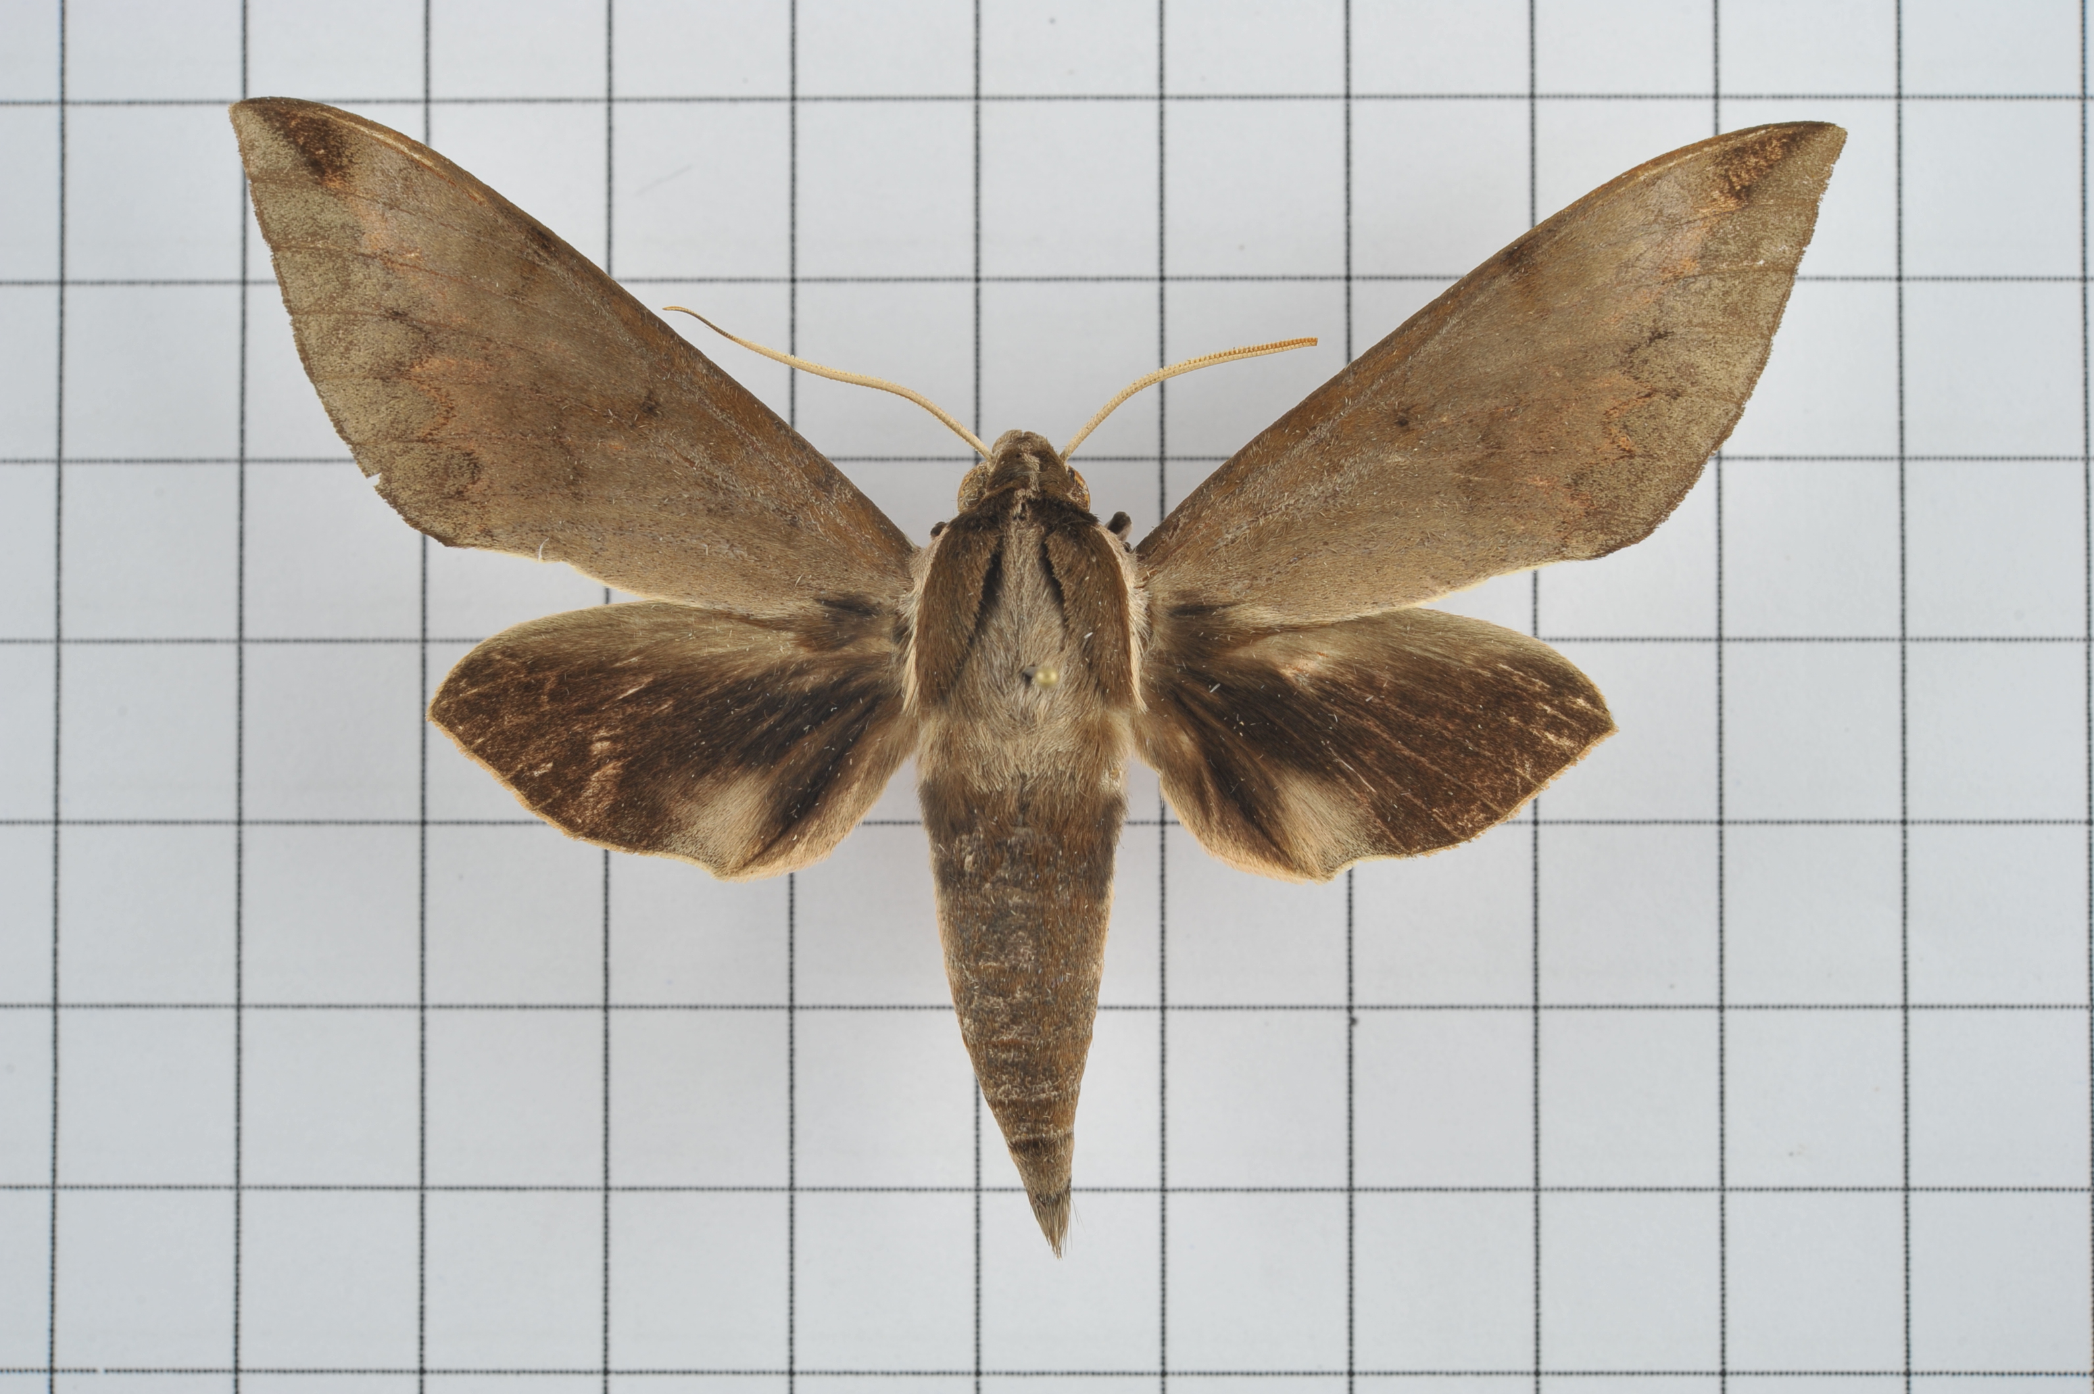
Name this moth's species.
Acosmerycoides harterti
